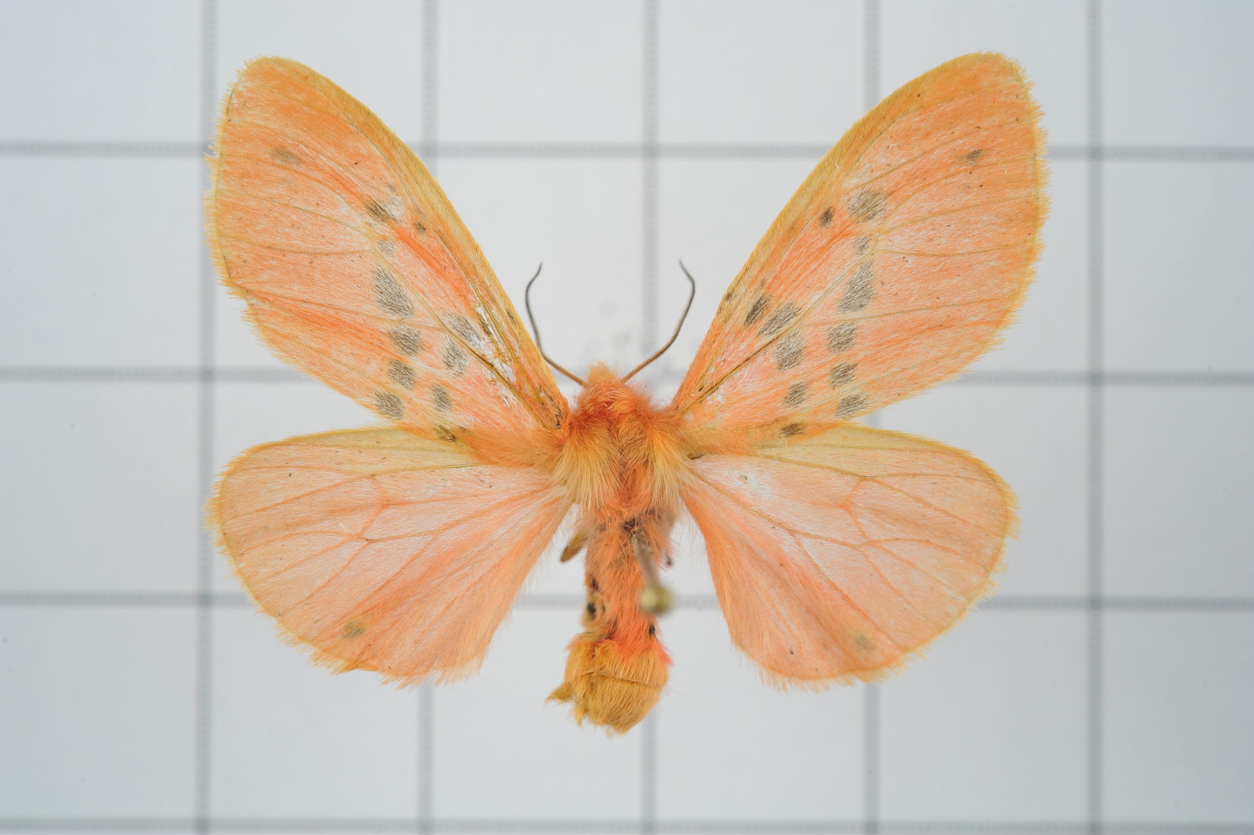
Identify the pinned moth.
Lemyra alikangensis
